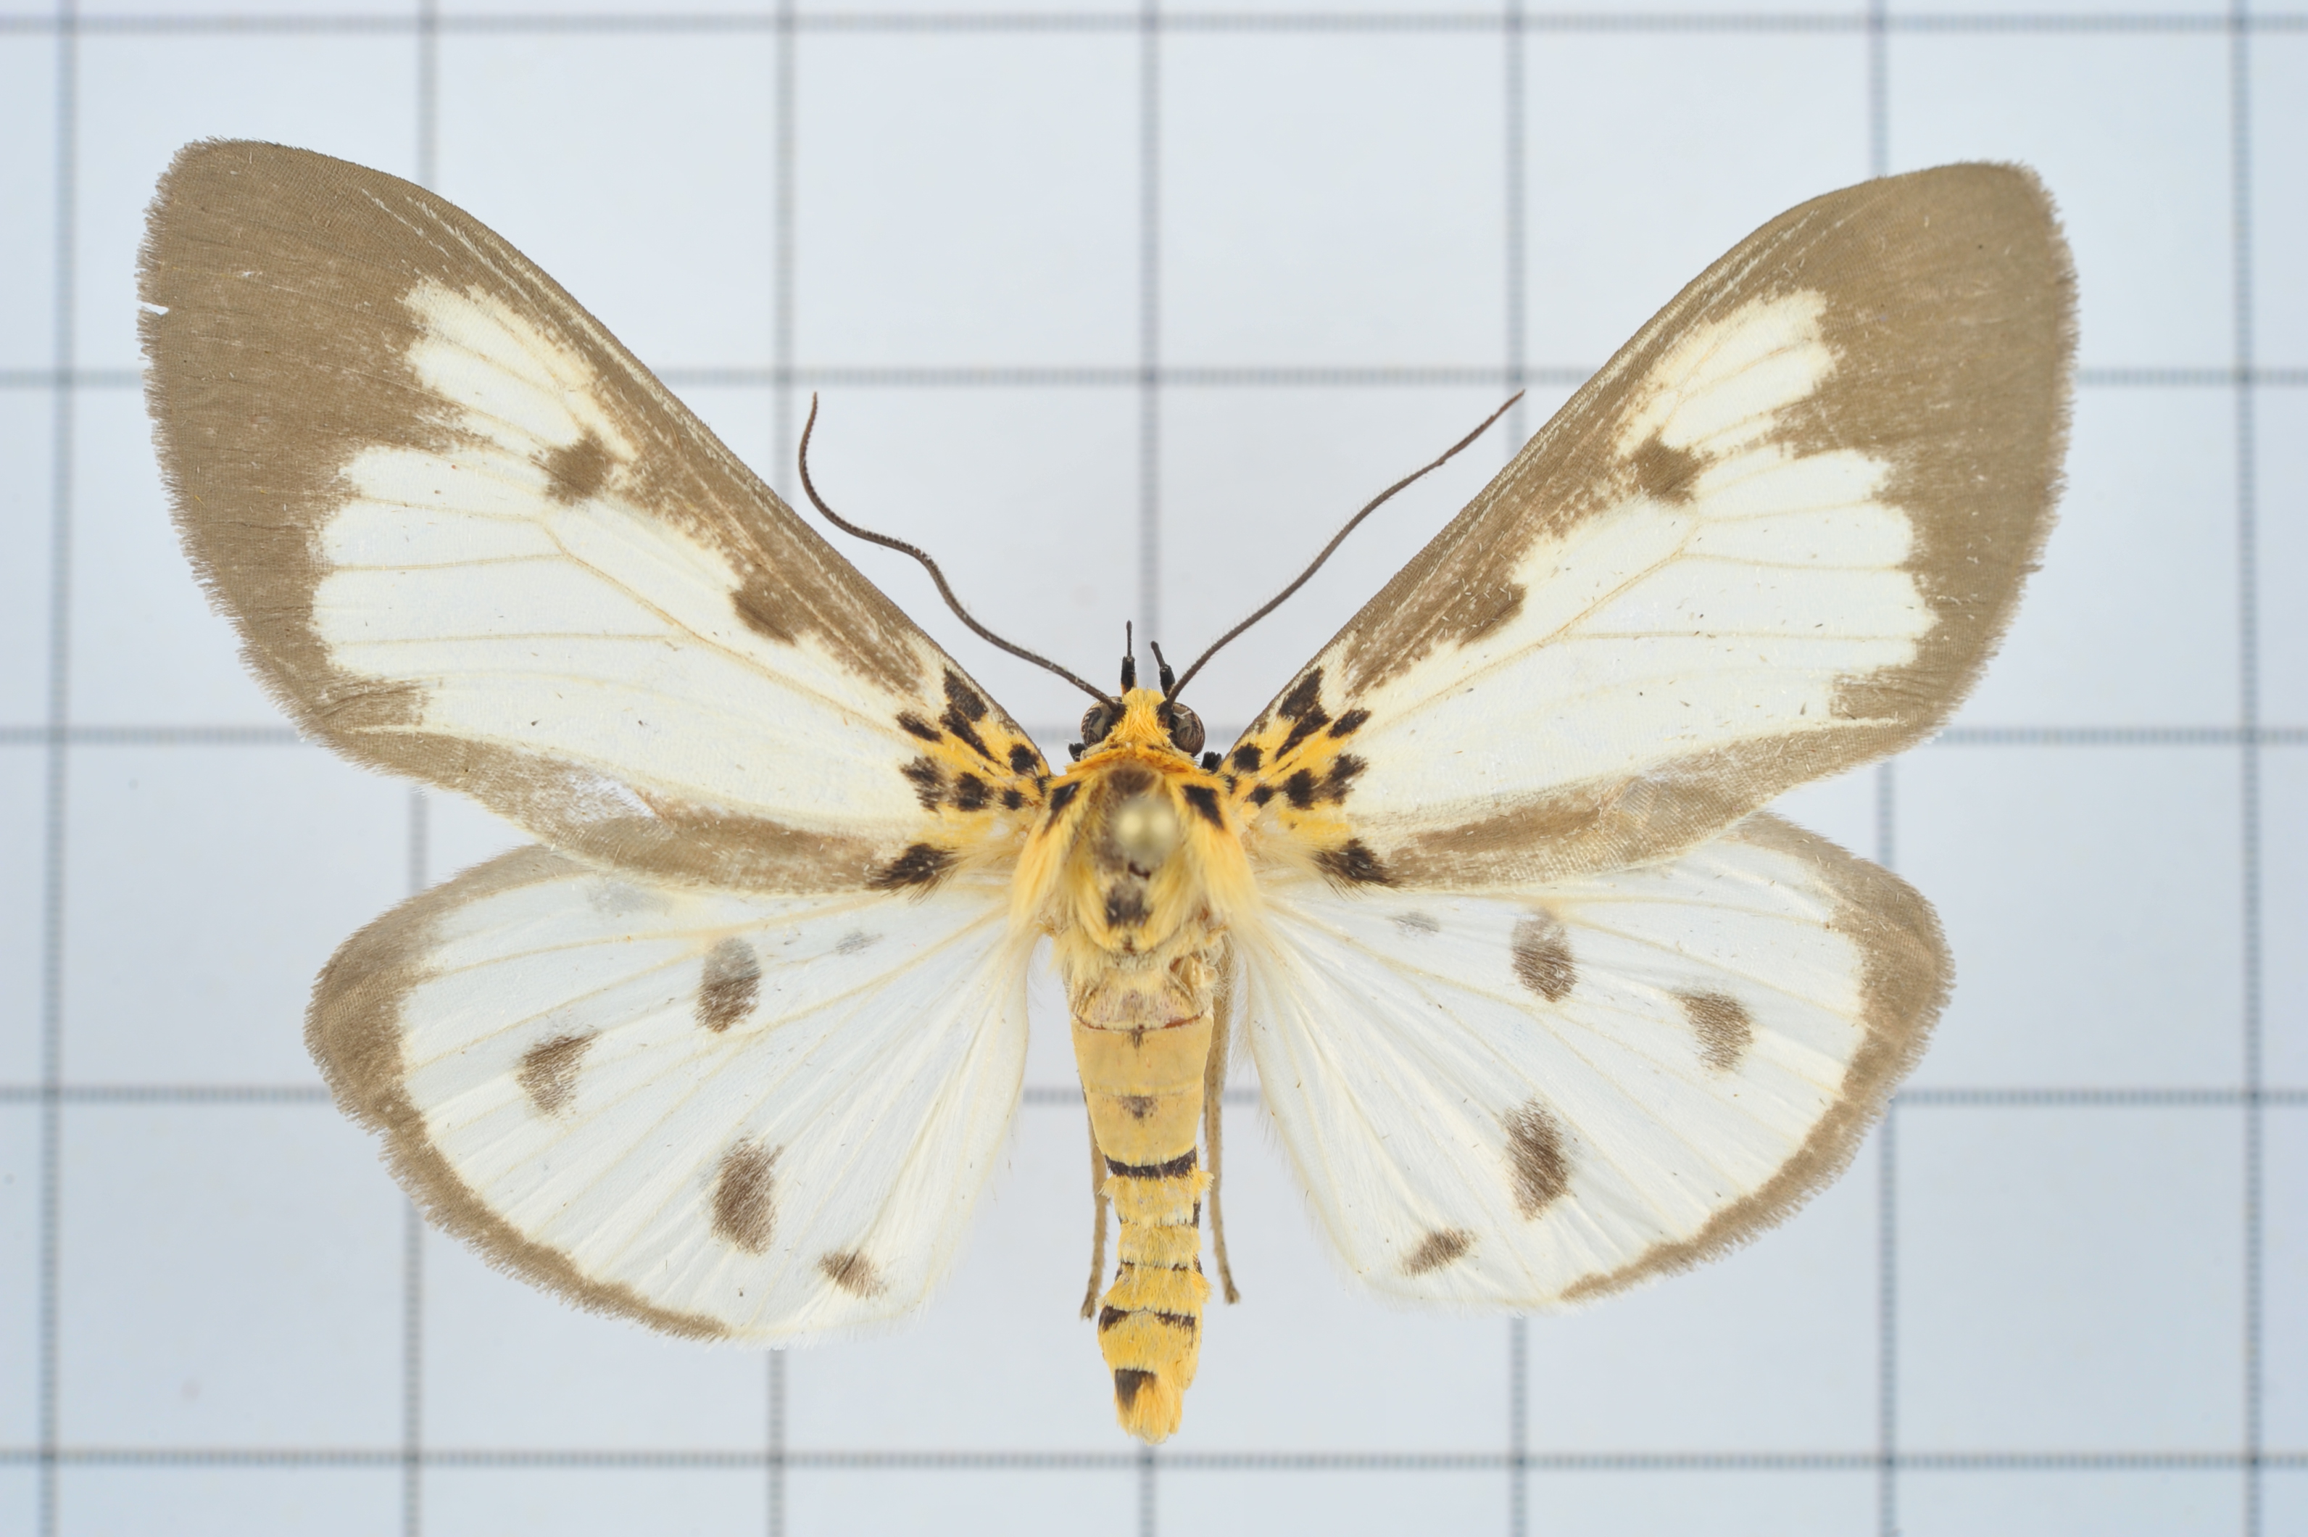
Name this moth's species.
Asota plana lacteata
